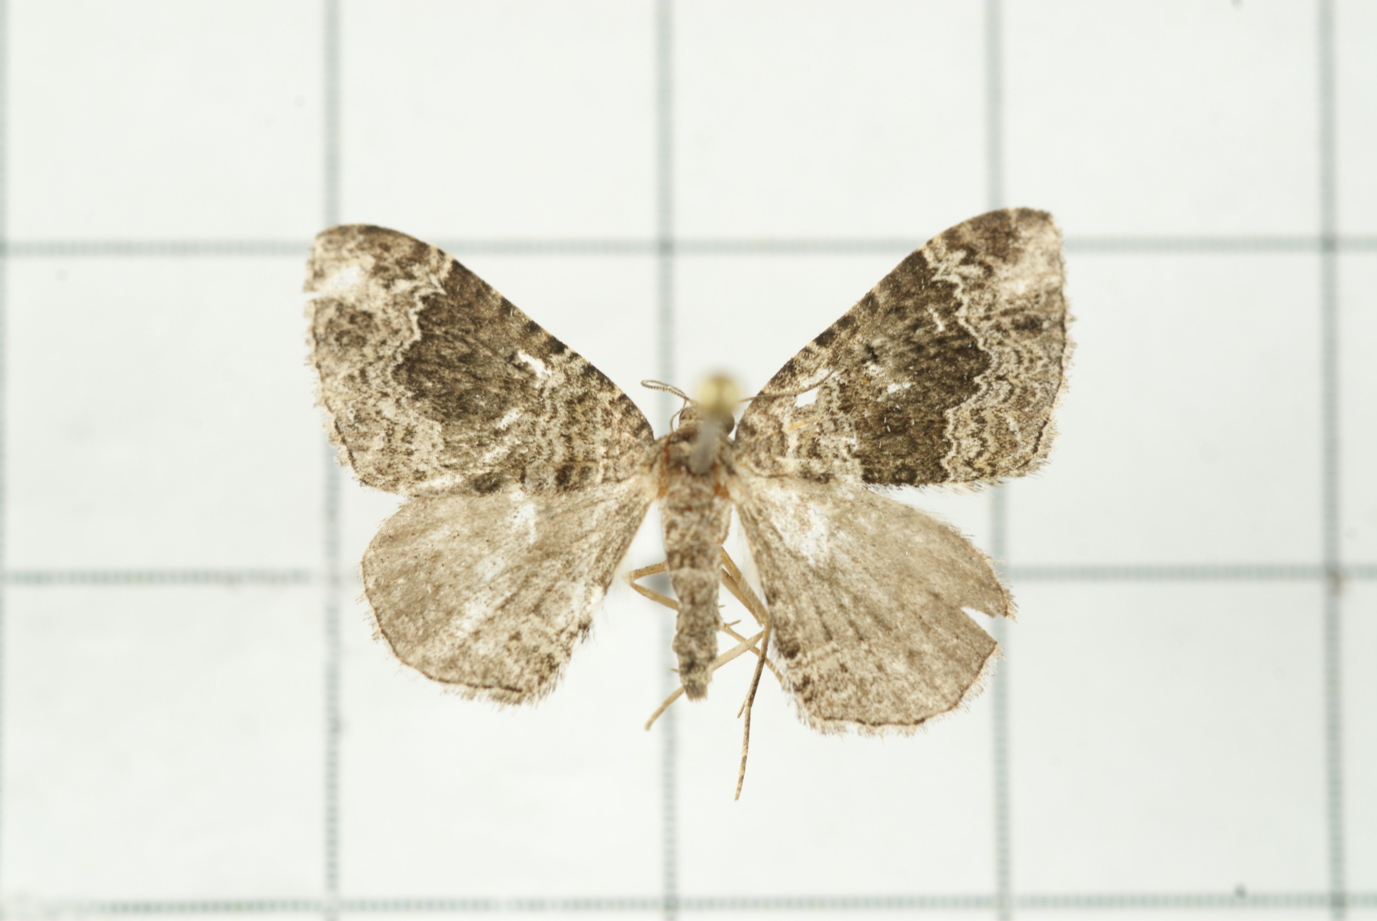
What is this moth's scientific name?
Xanthorhoe saturata
